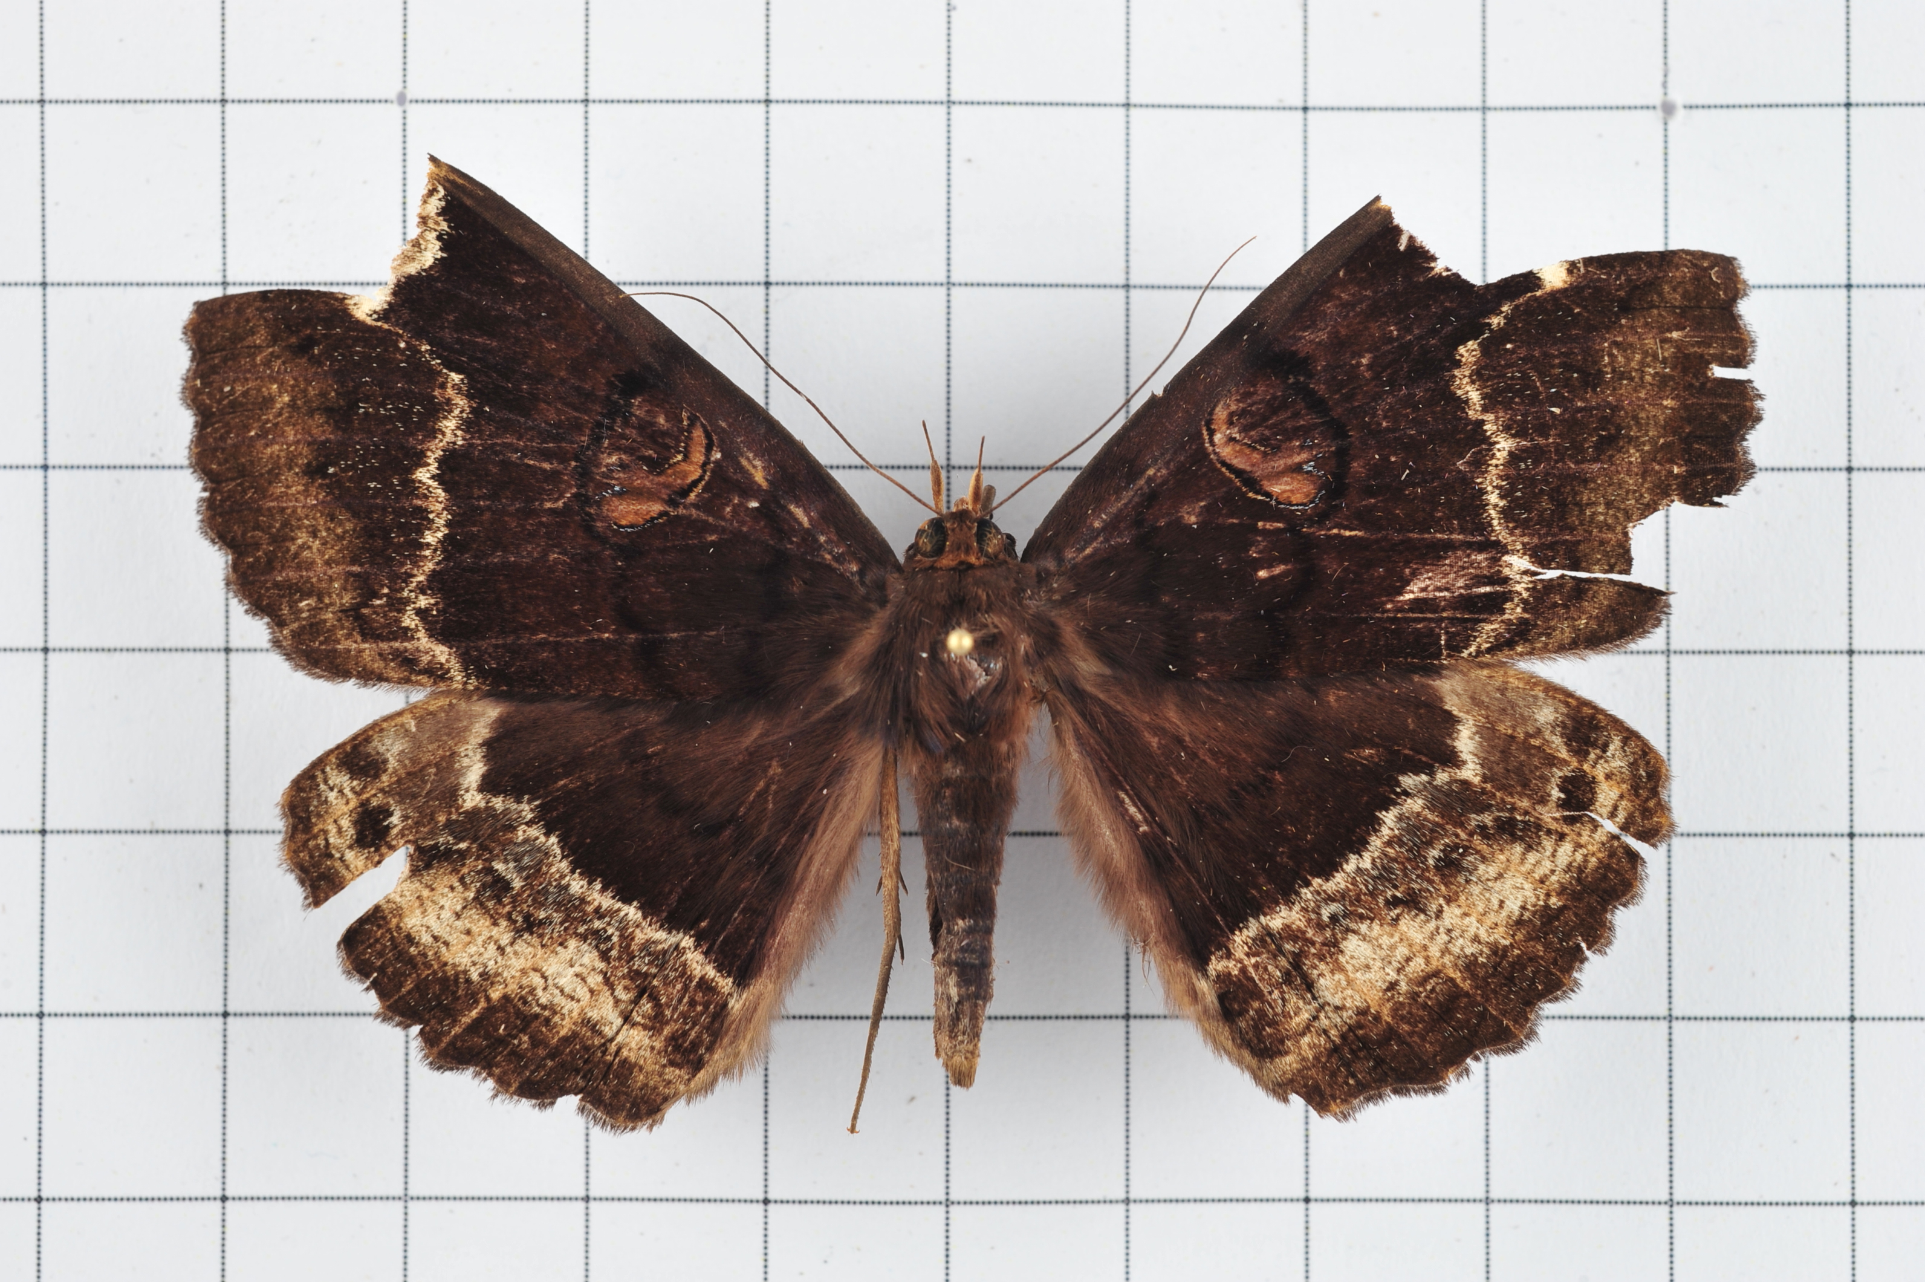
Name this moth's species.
Erebus caprimulgus caprimulgus
